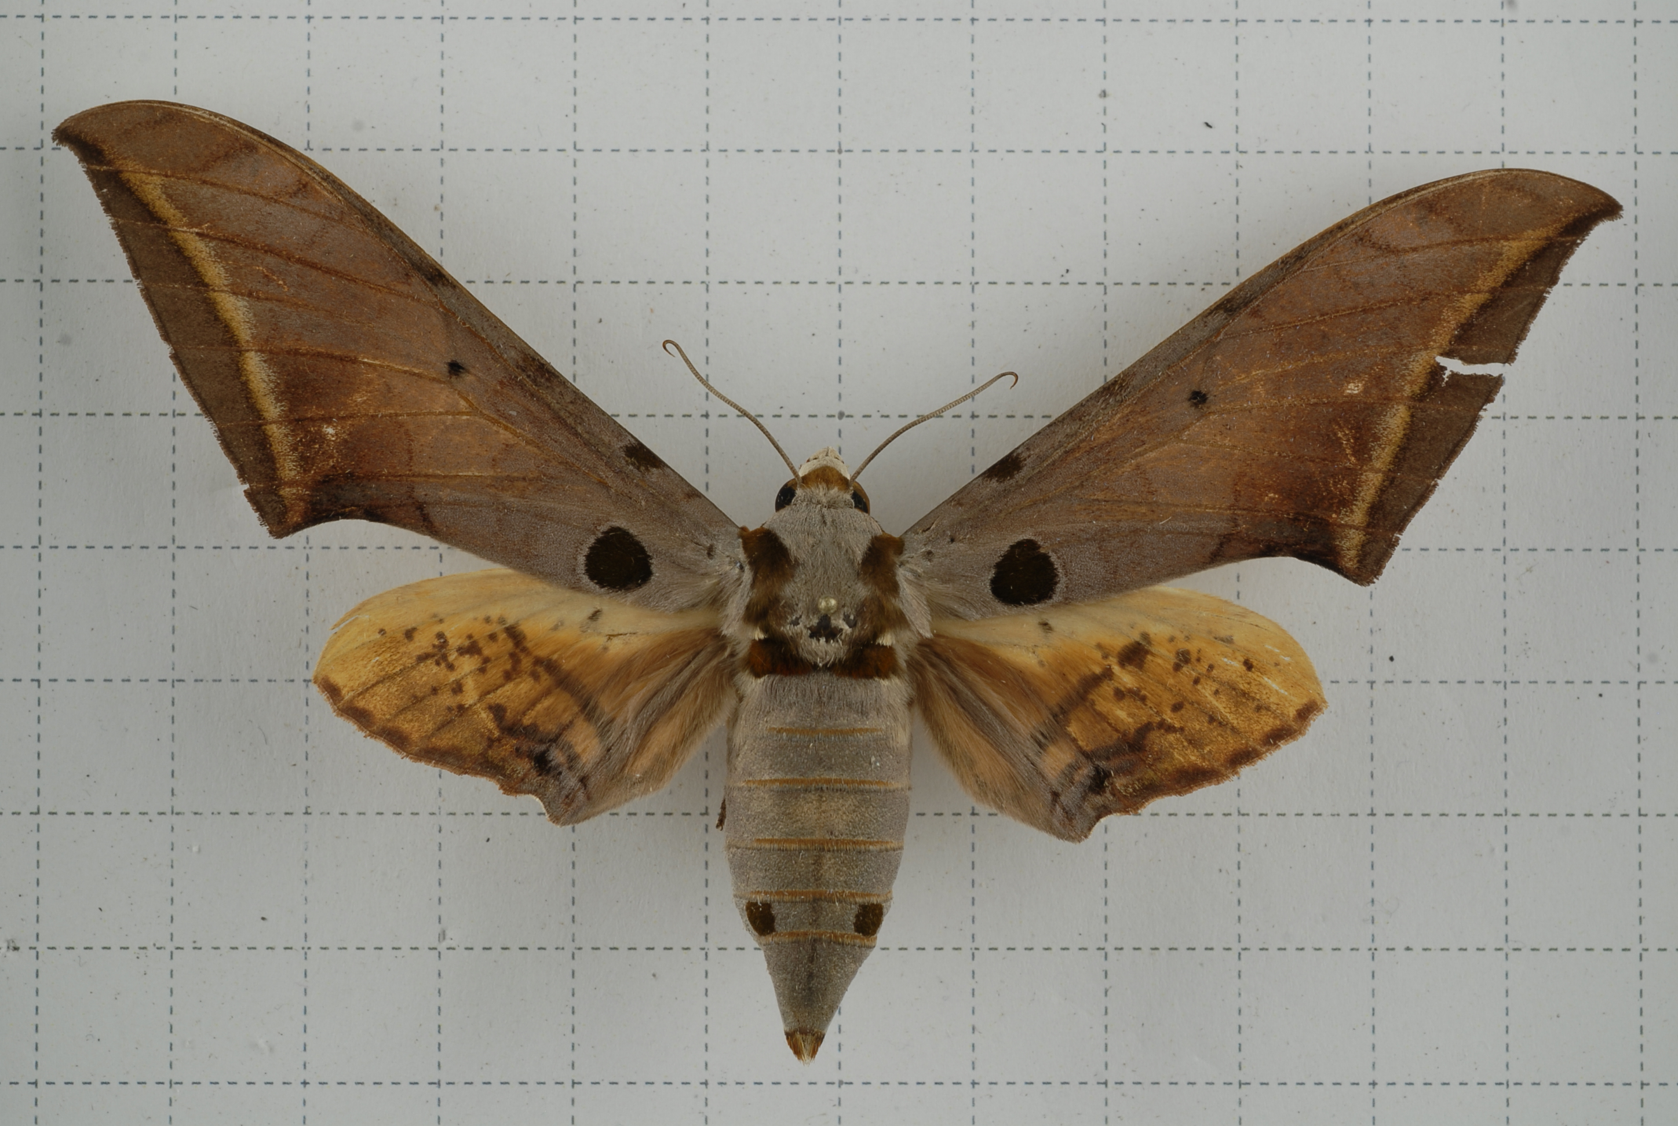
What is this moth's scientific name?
Ambulyx semiplacida
